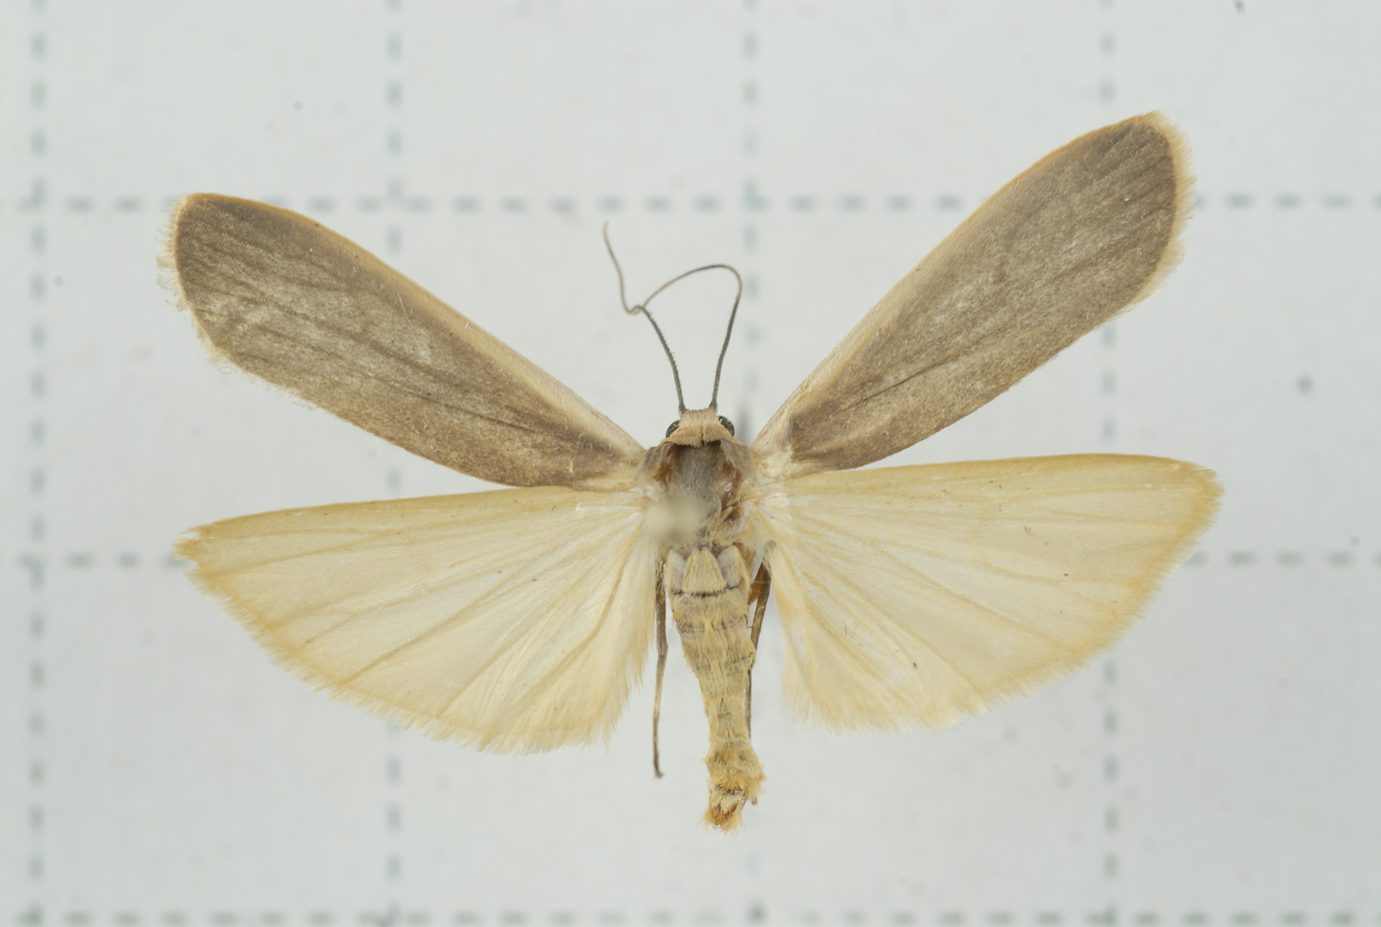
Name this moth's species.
Brunia antica
